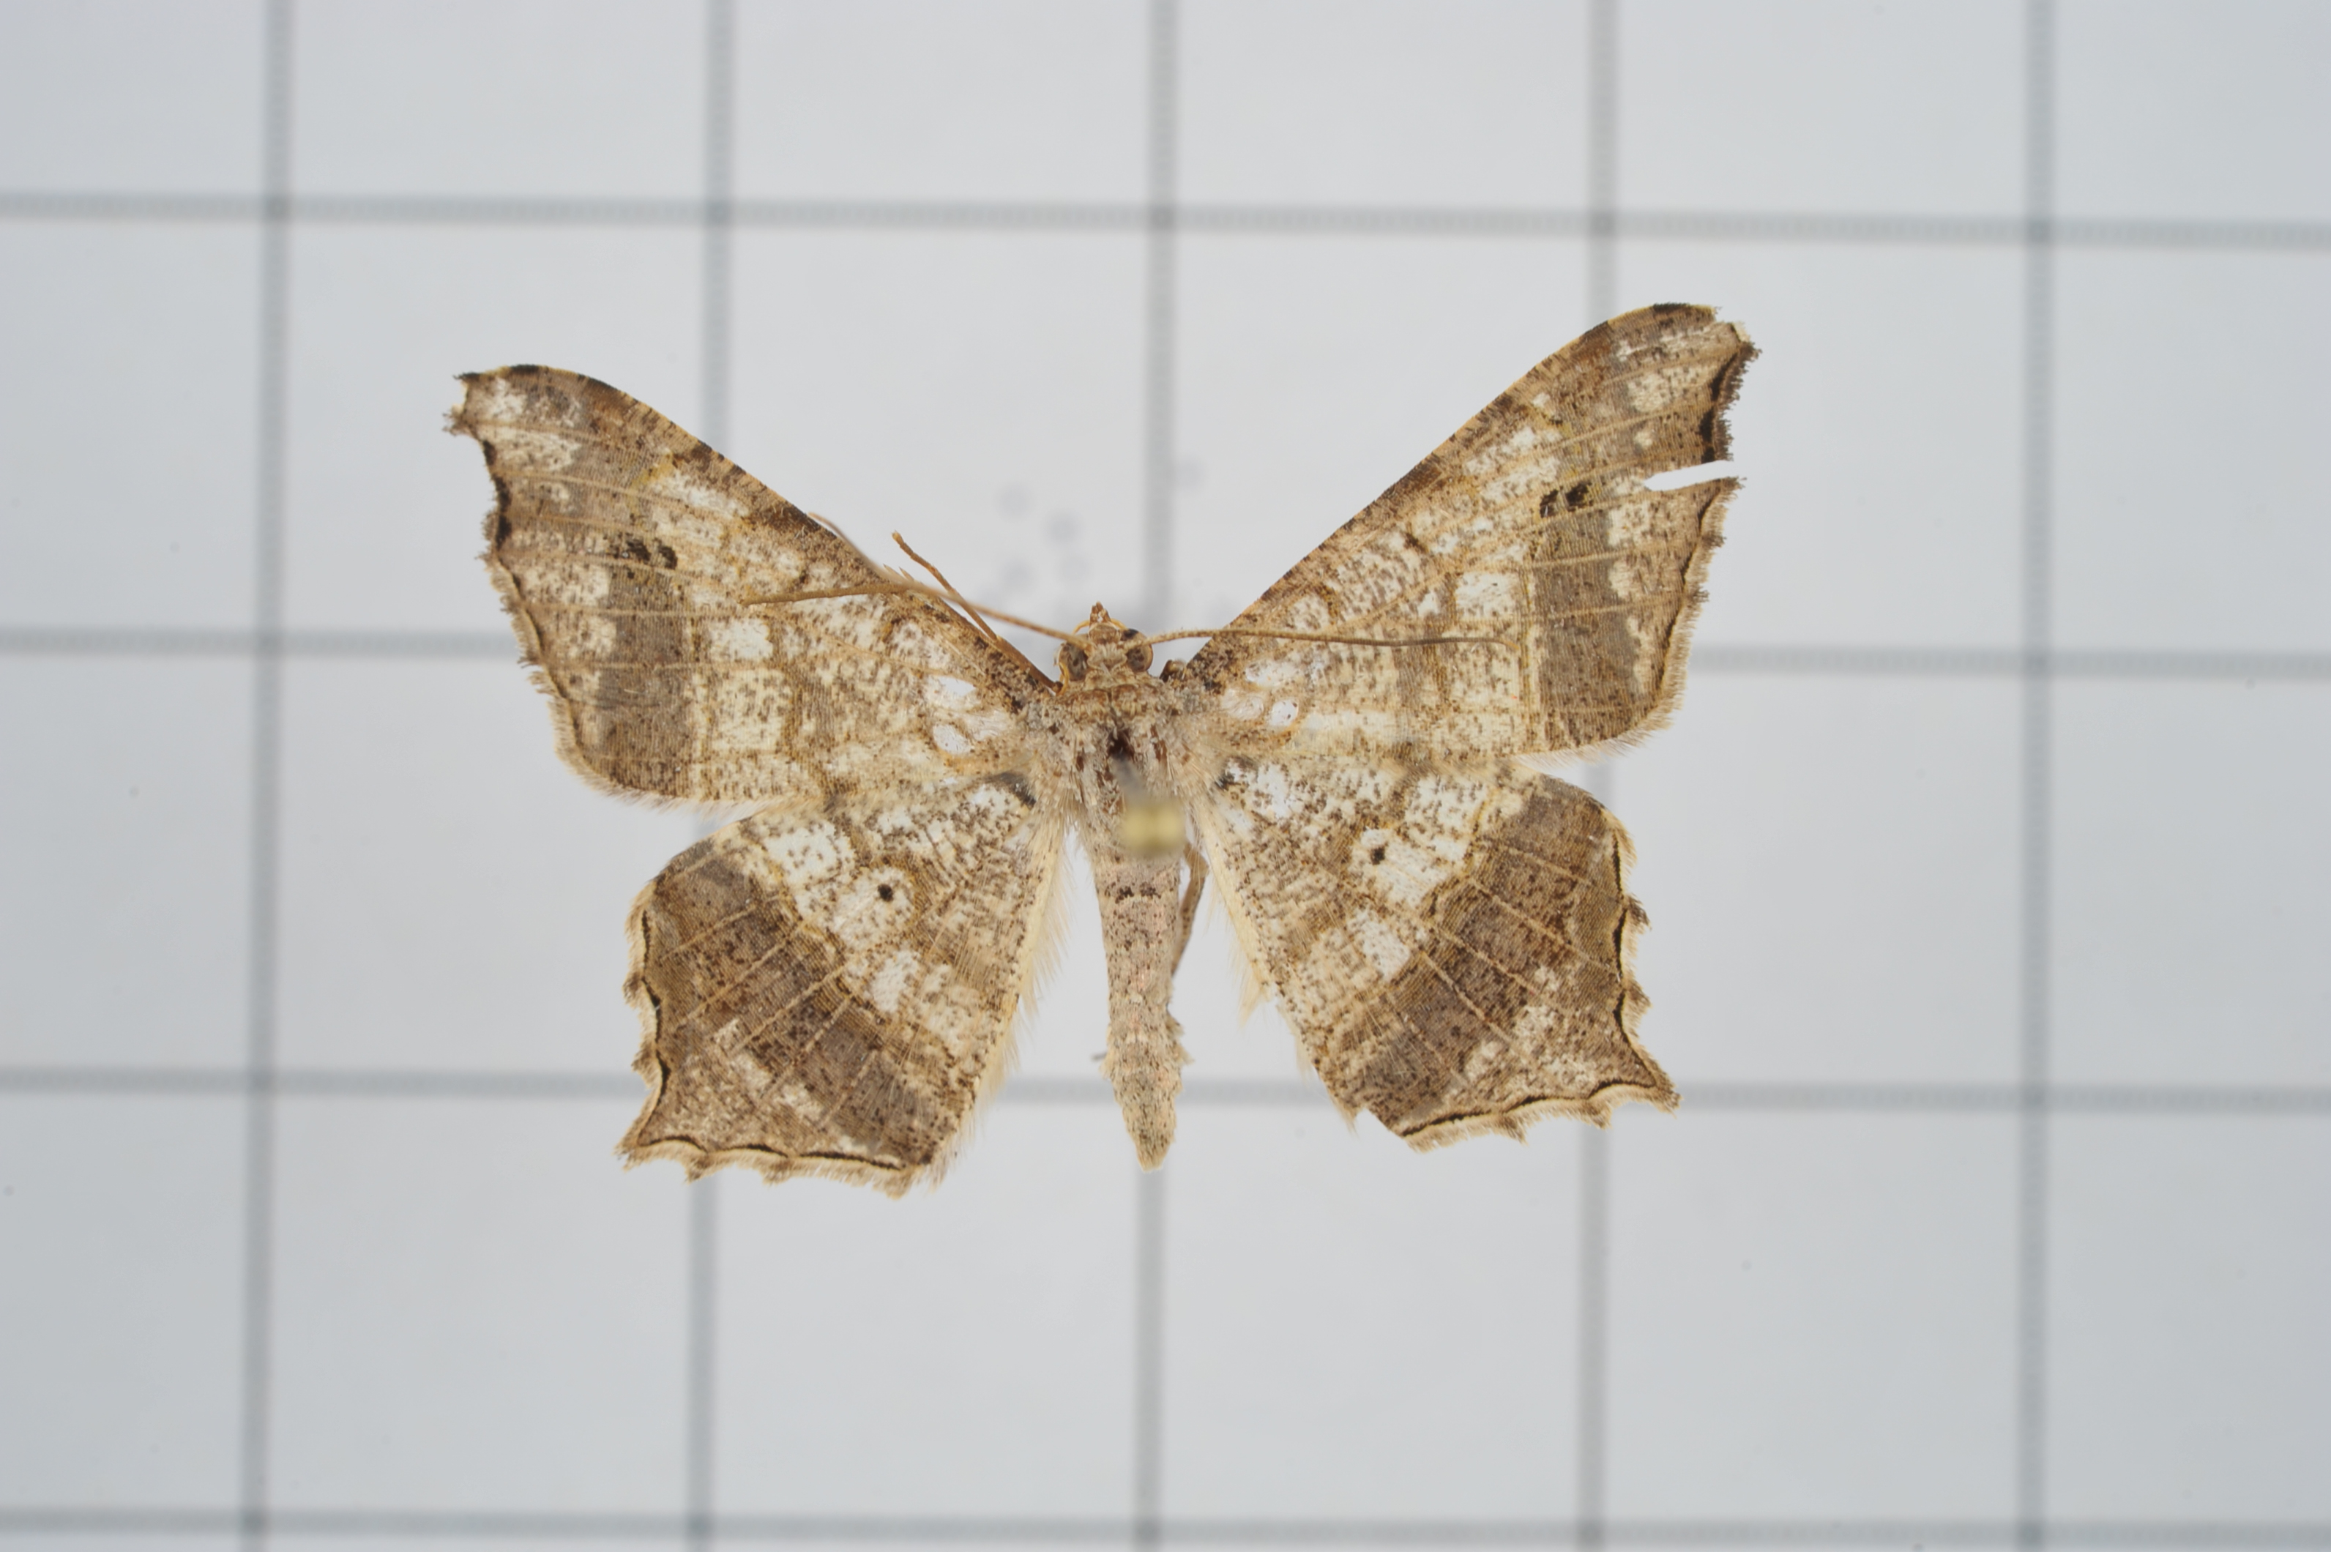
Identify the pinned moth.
Chiasmia emersaria
